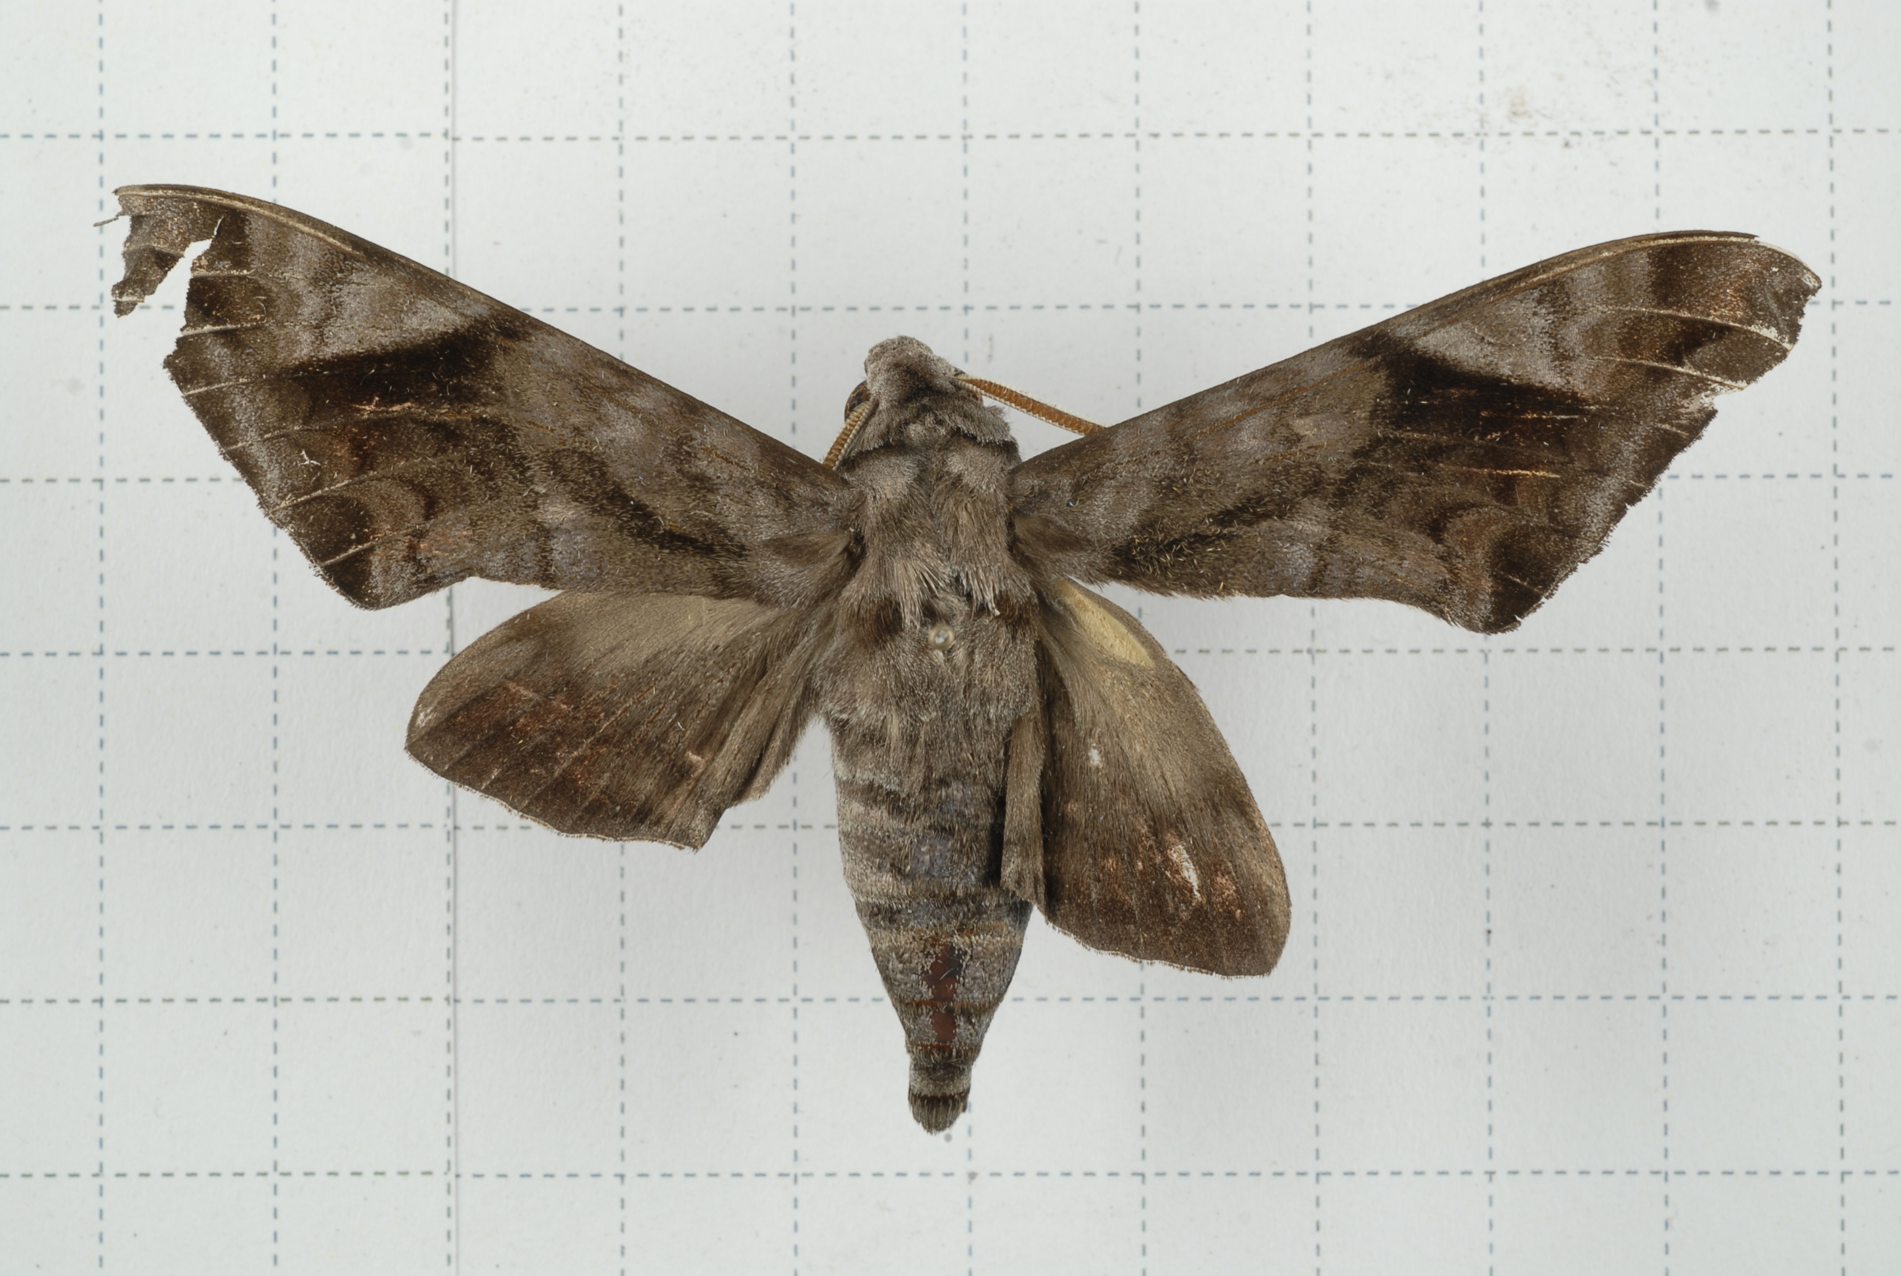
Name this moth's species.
Acosmeryx naga metanaga
